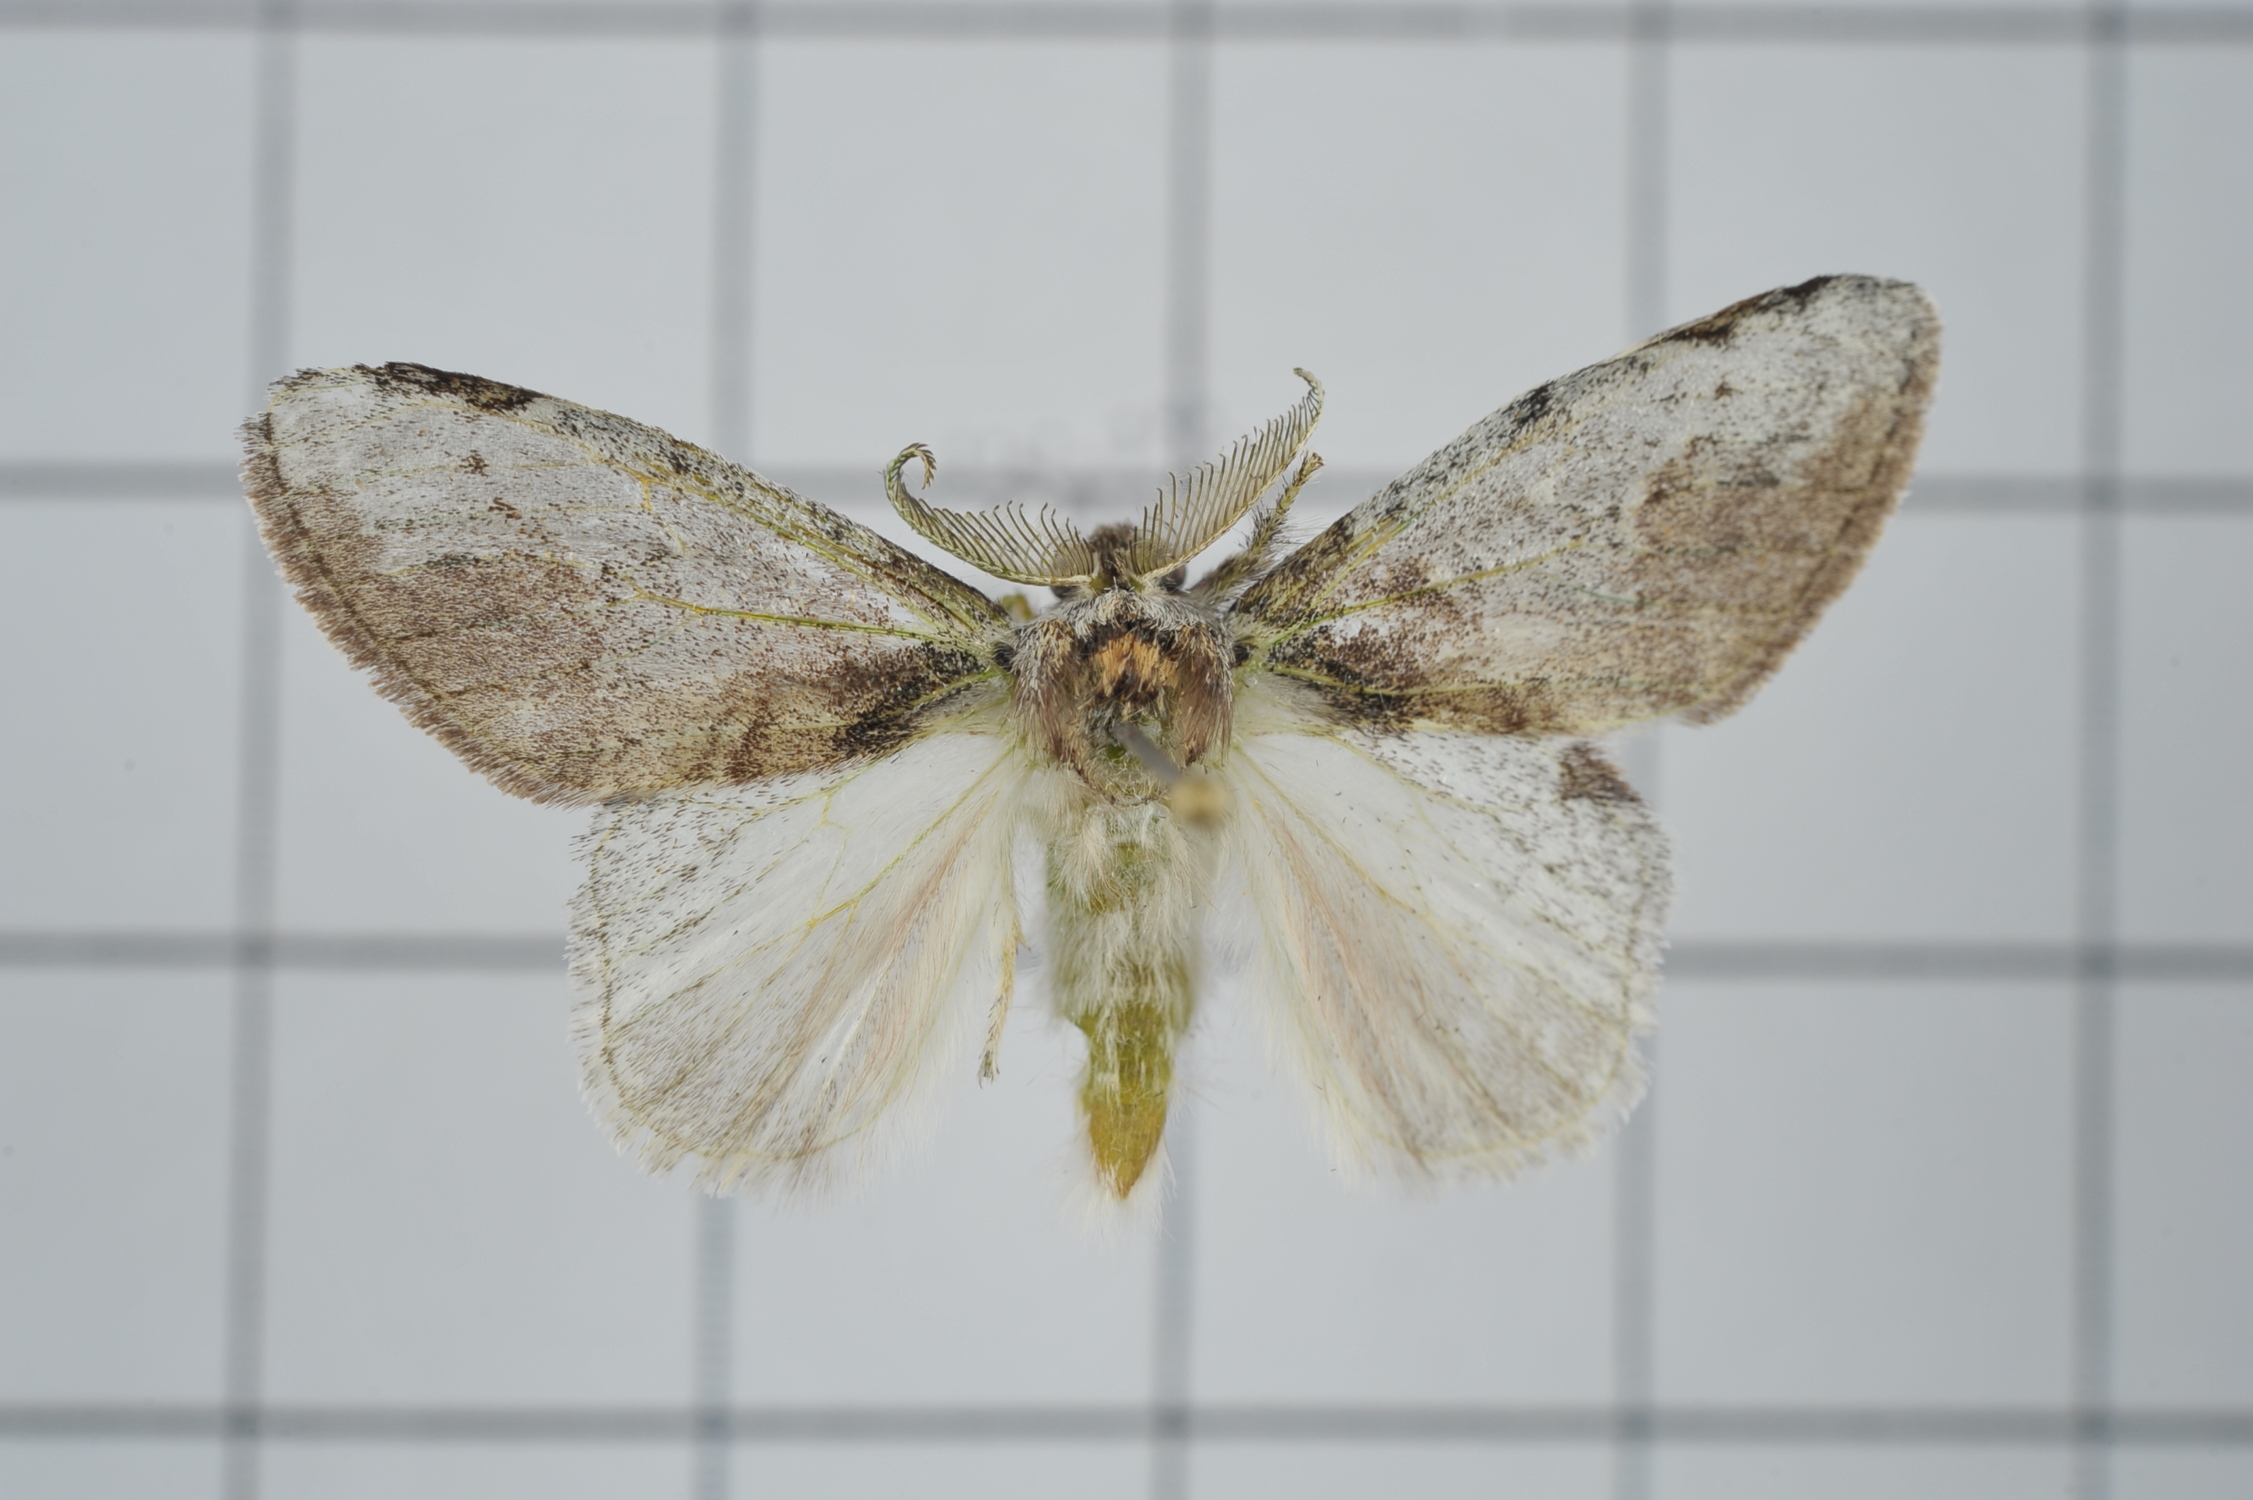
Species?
Liparopsis postalbida
